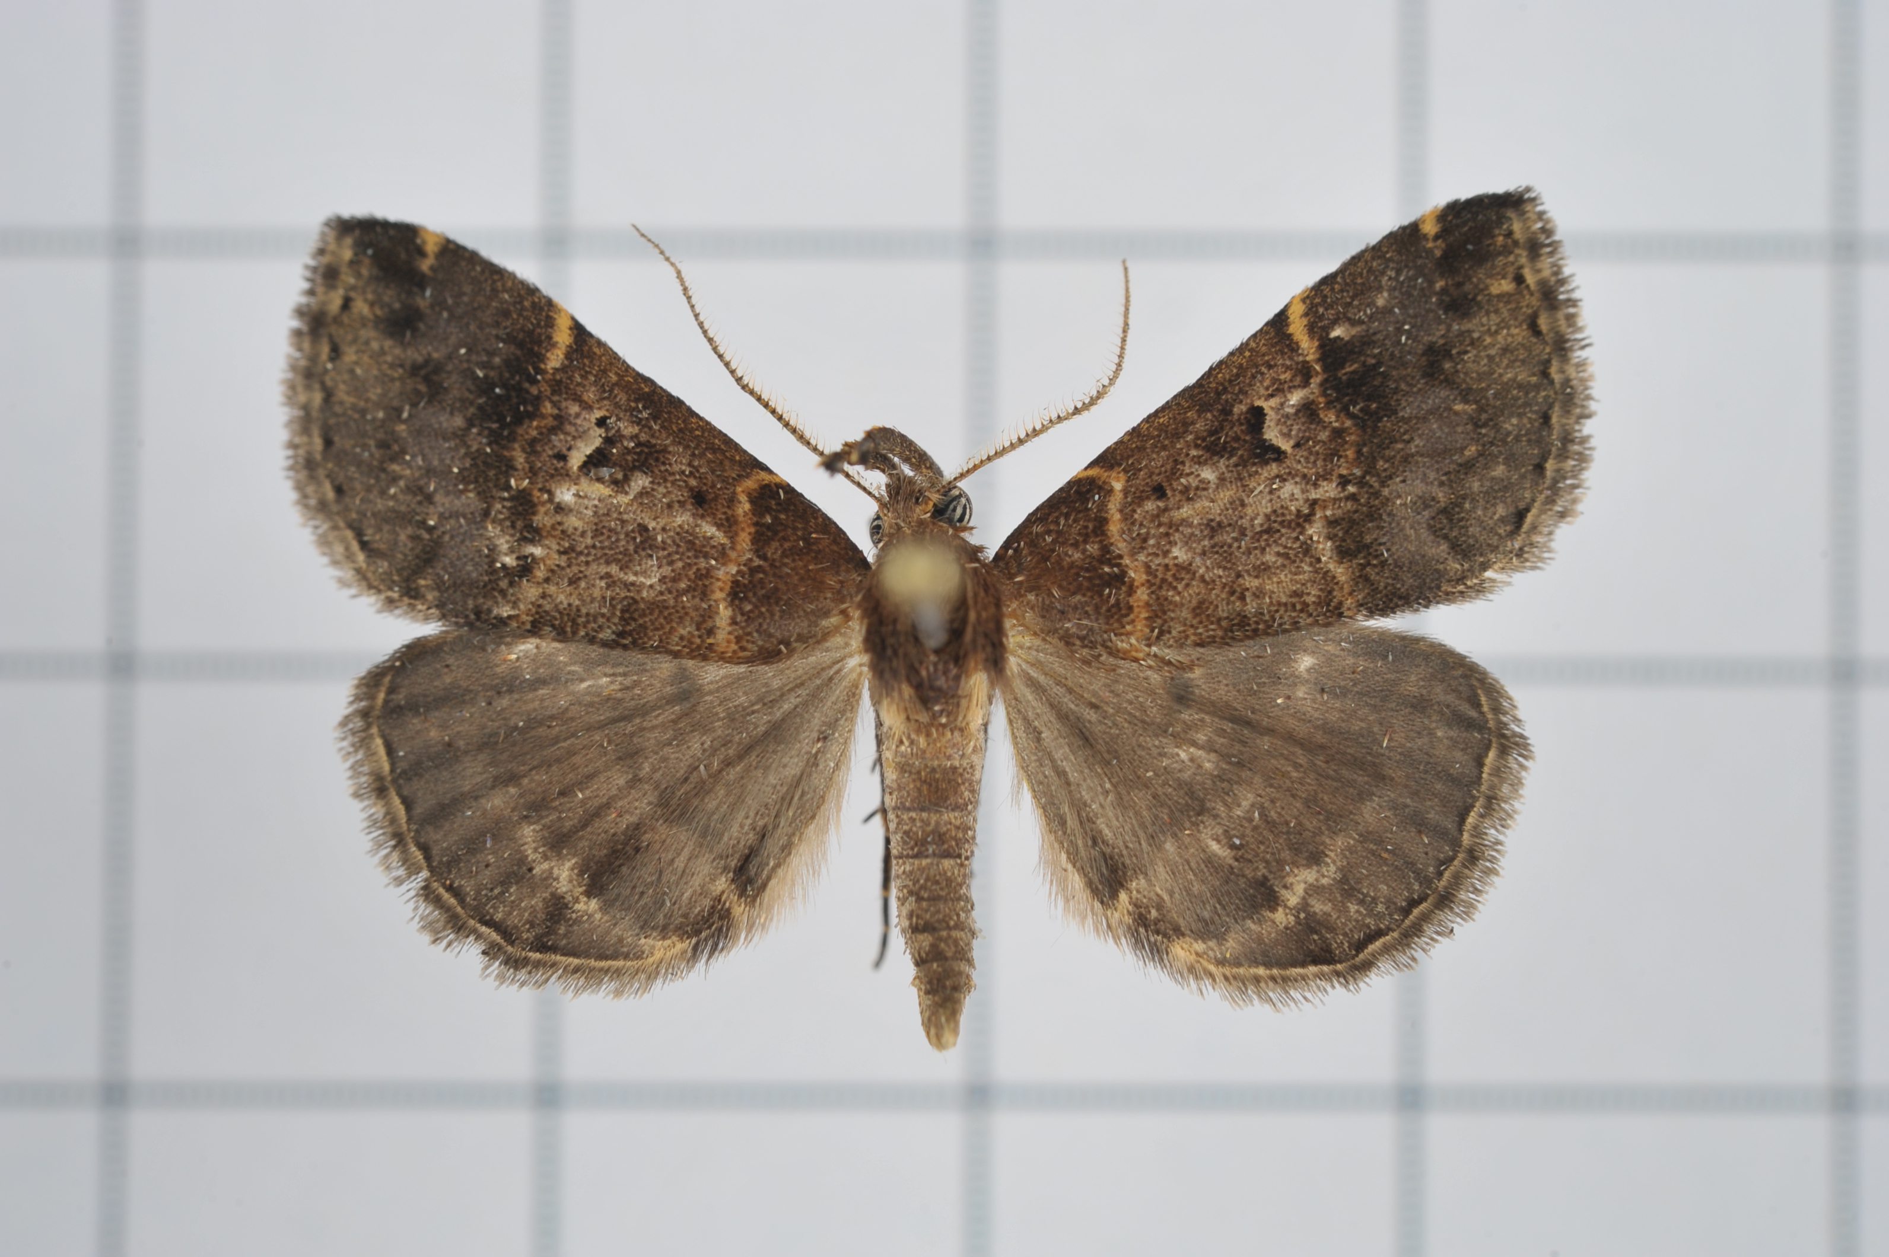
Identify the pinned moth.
Bertula hadenalis
